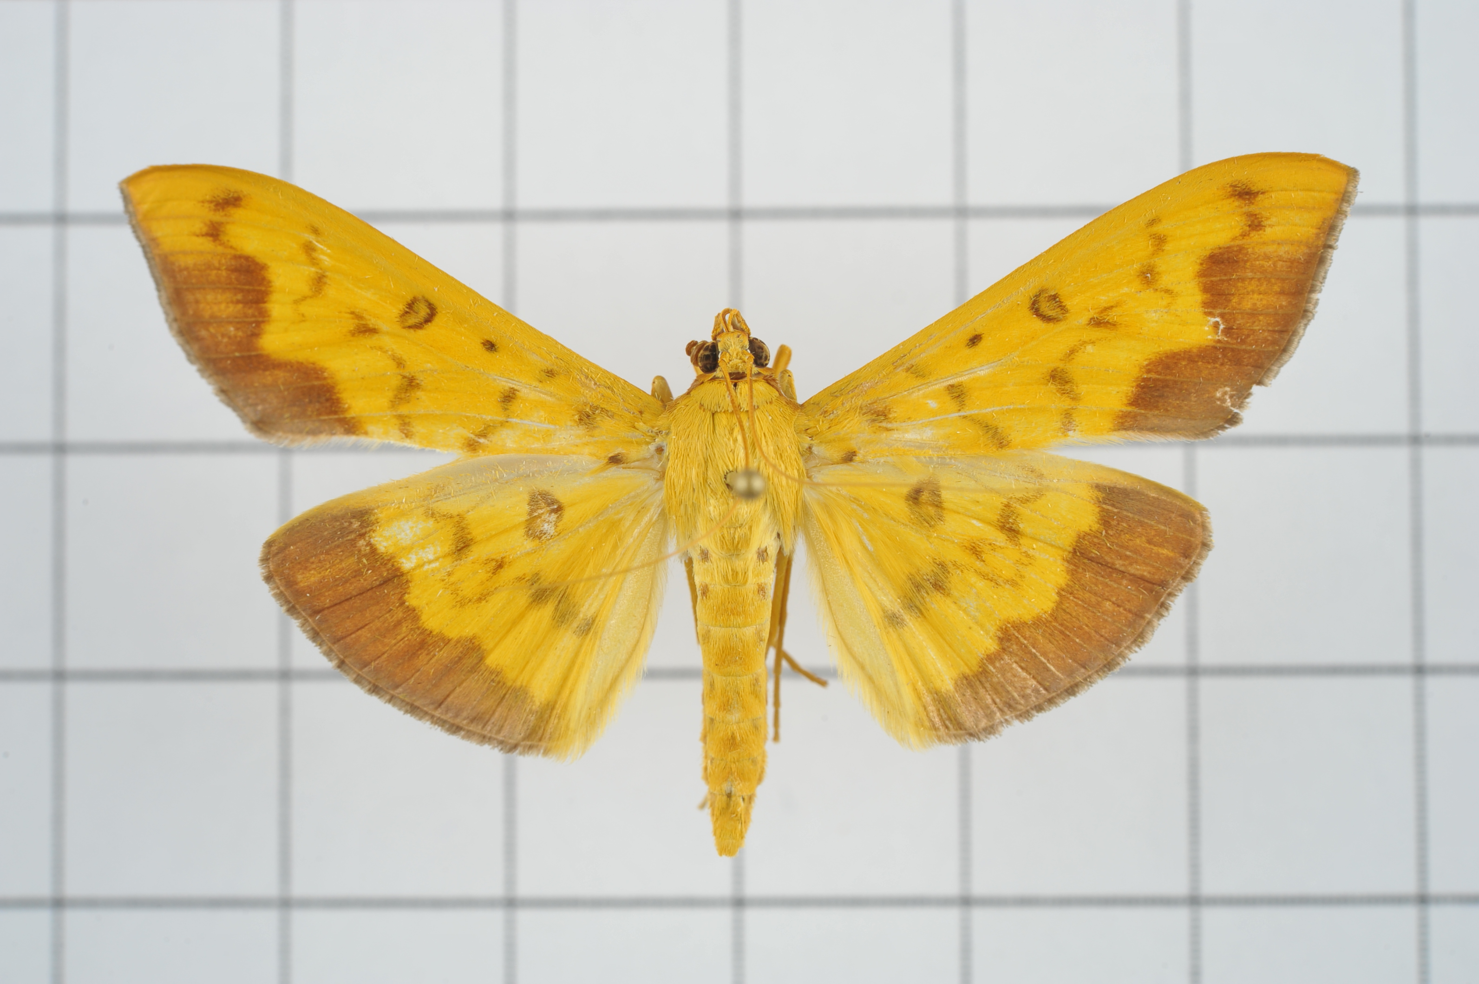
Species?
Botyodes asialis
